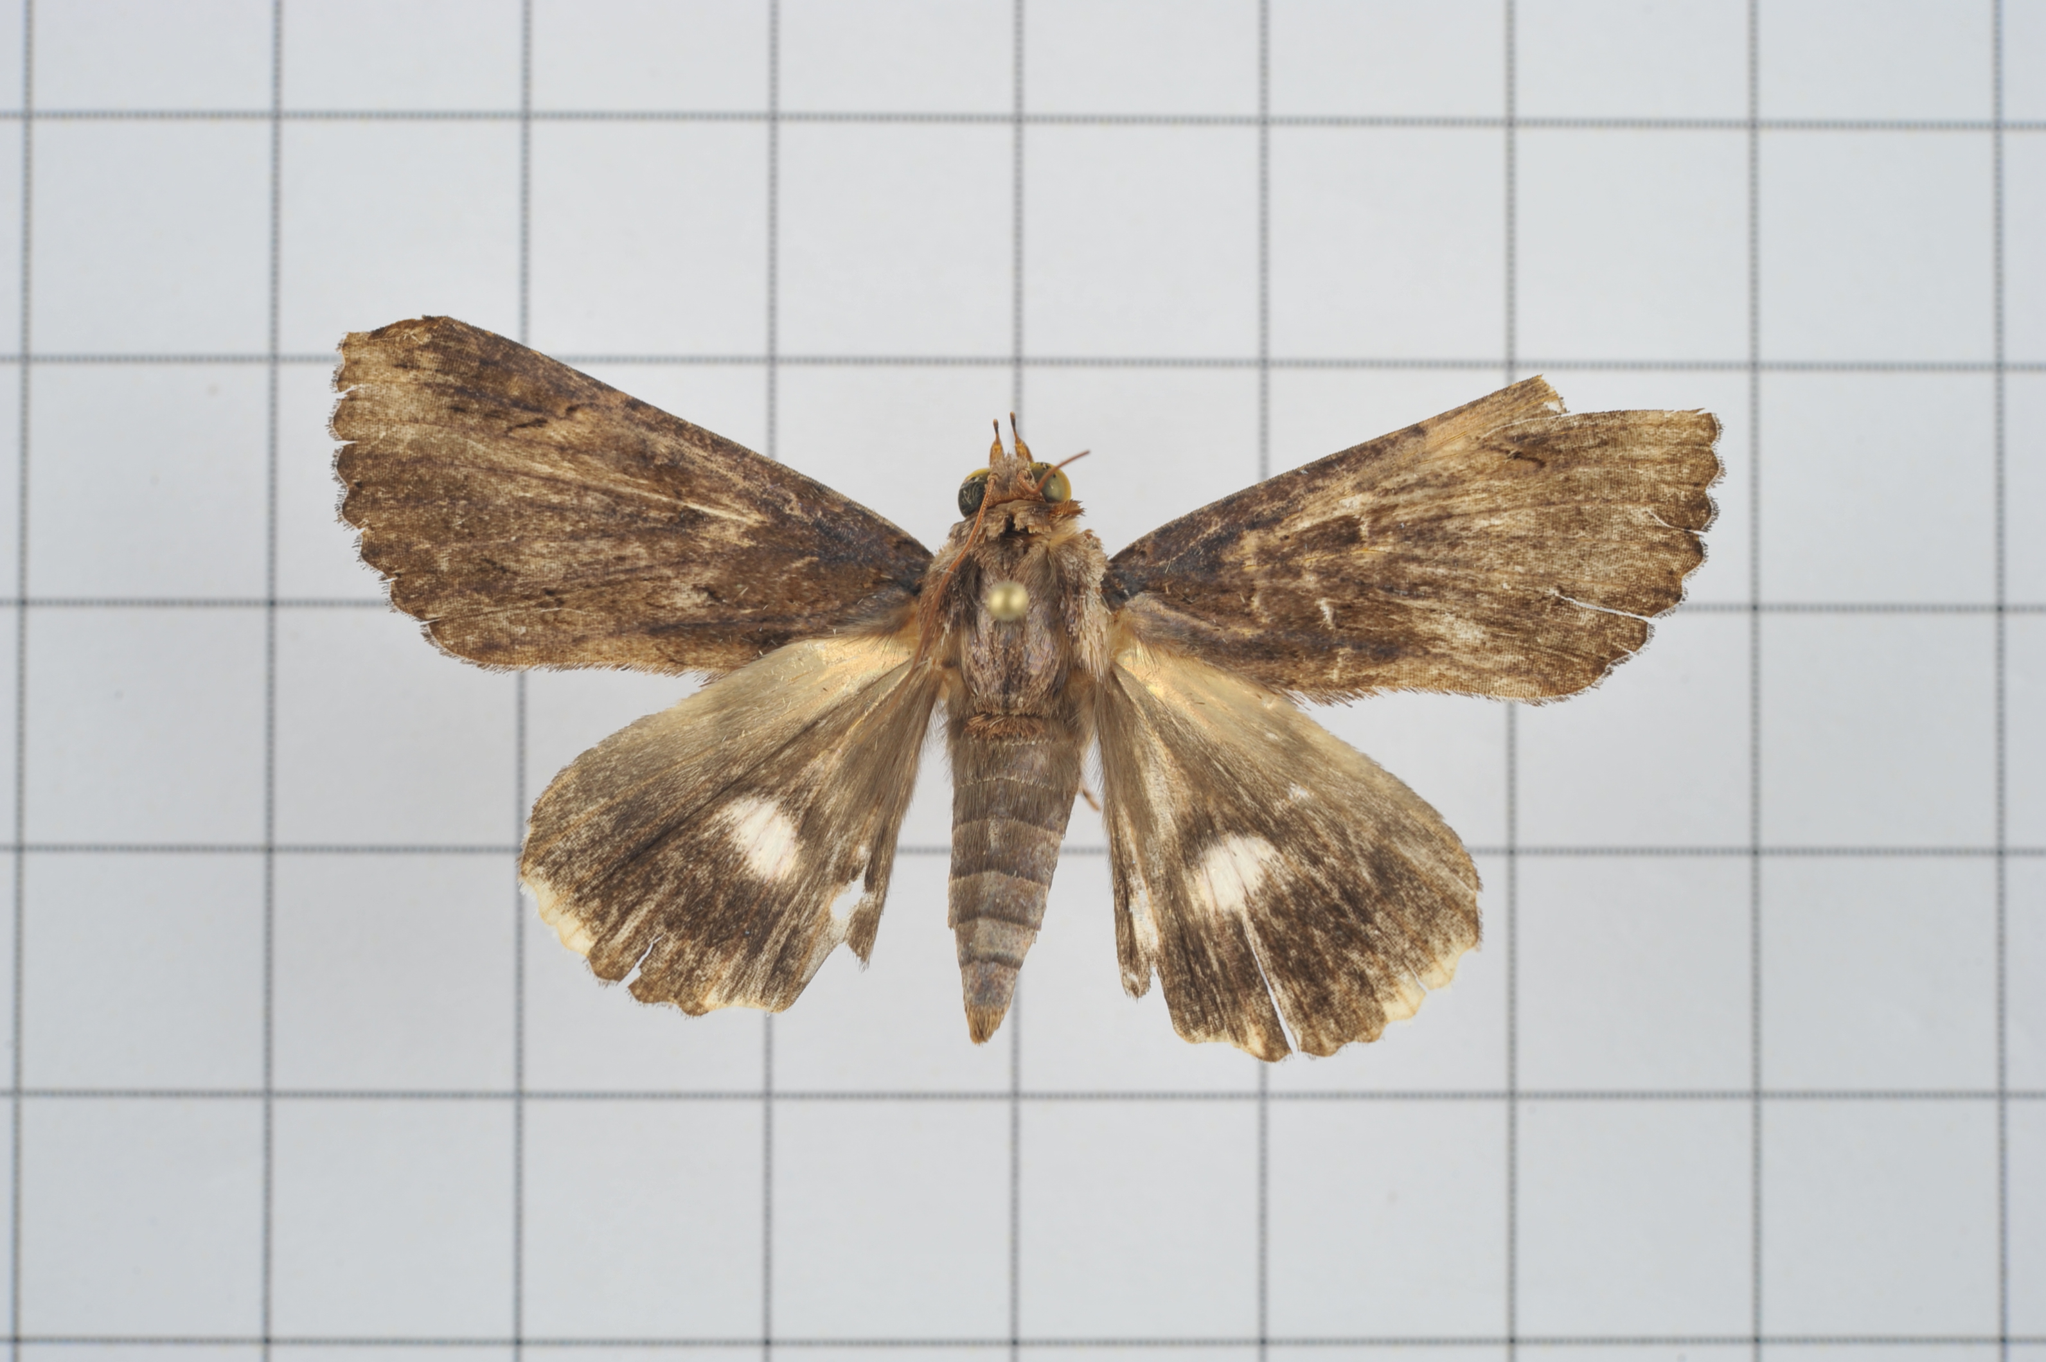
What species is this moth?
Ercheia cyllaria
